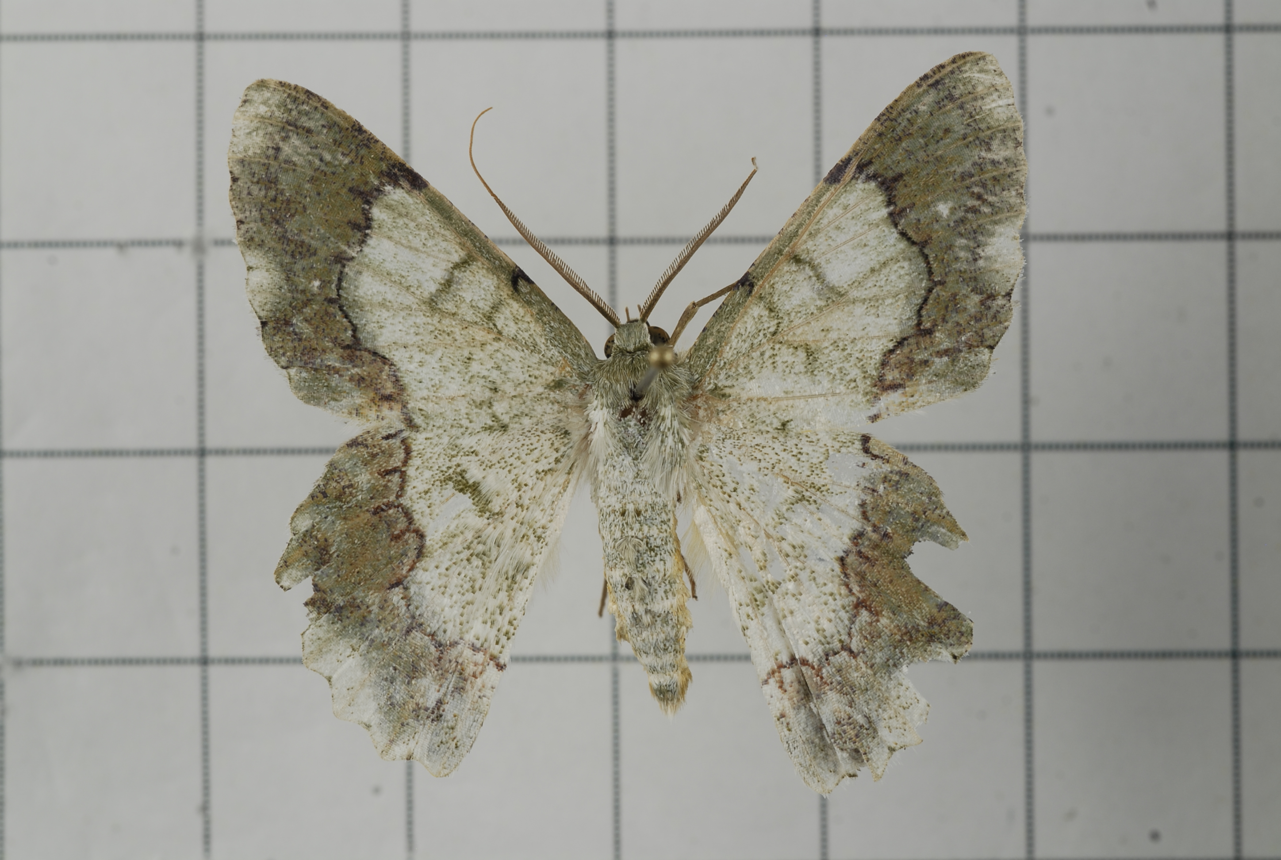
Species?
Pingasa ruginaria pacifica
